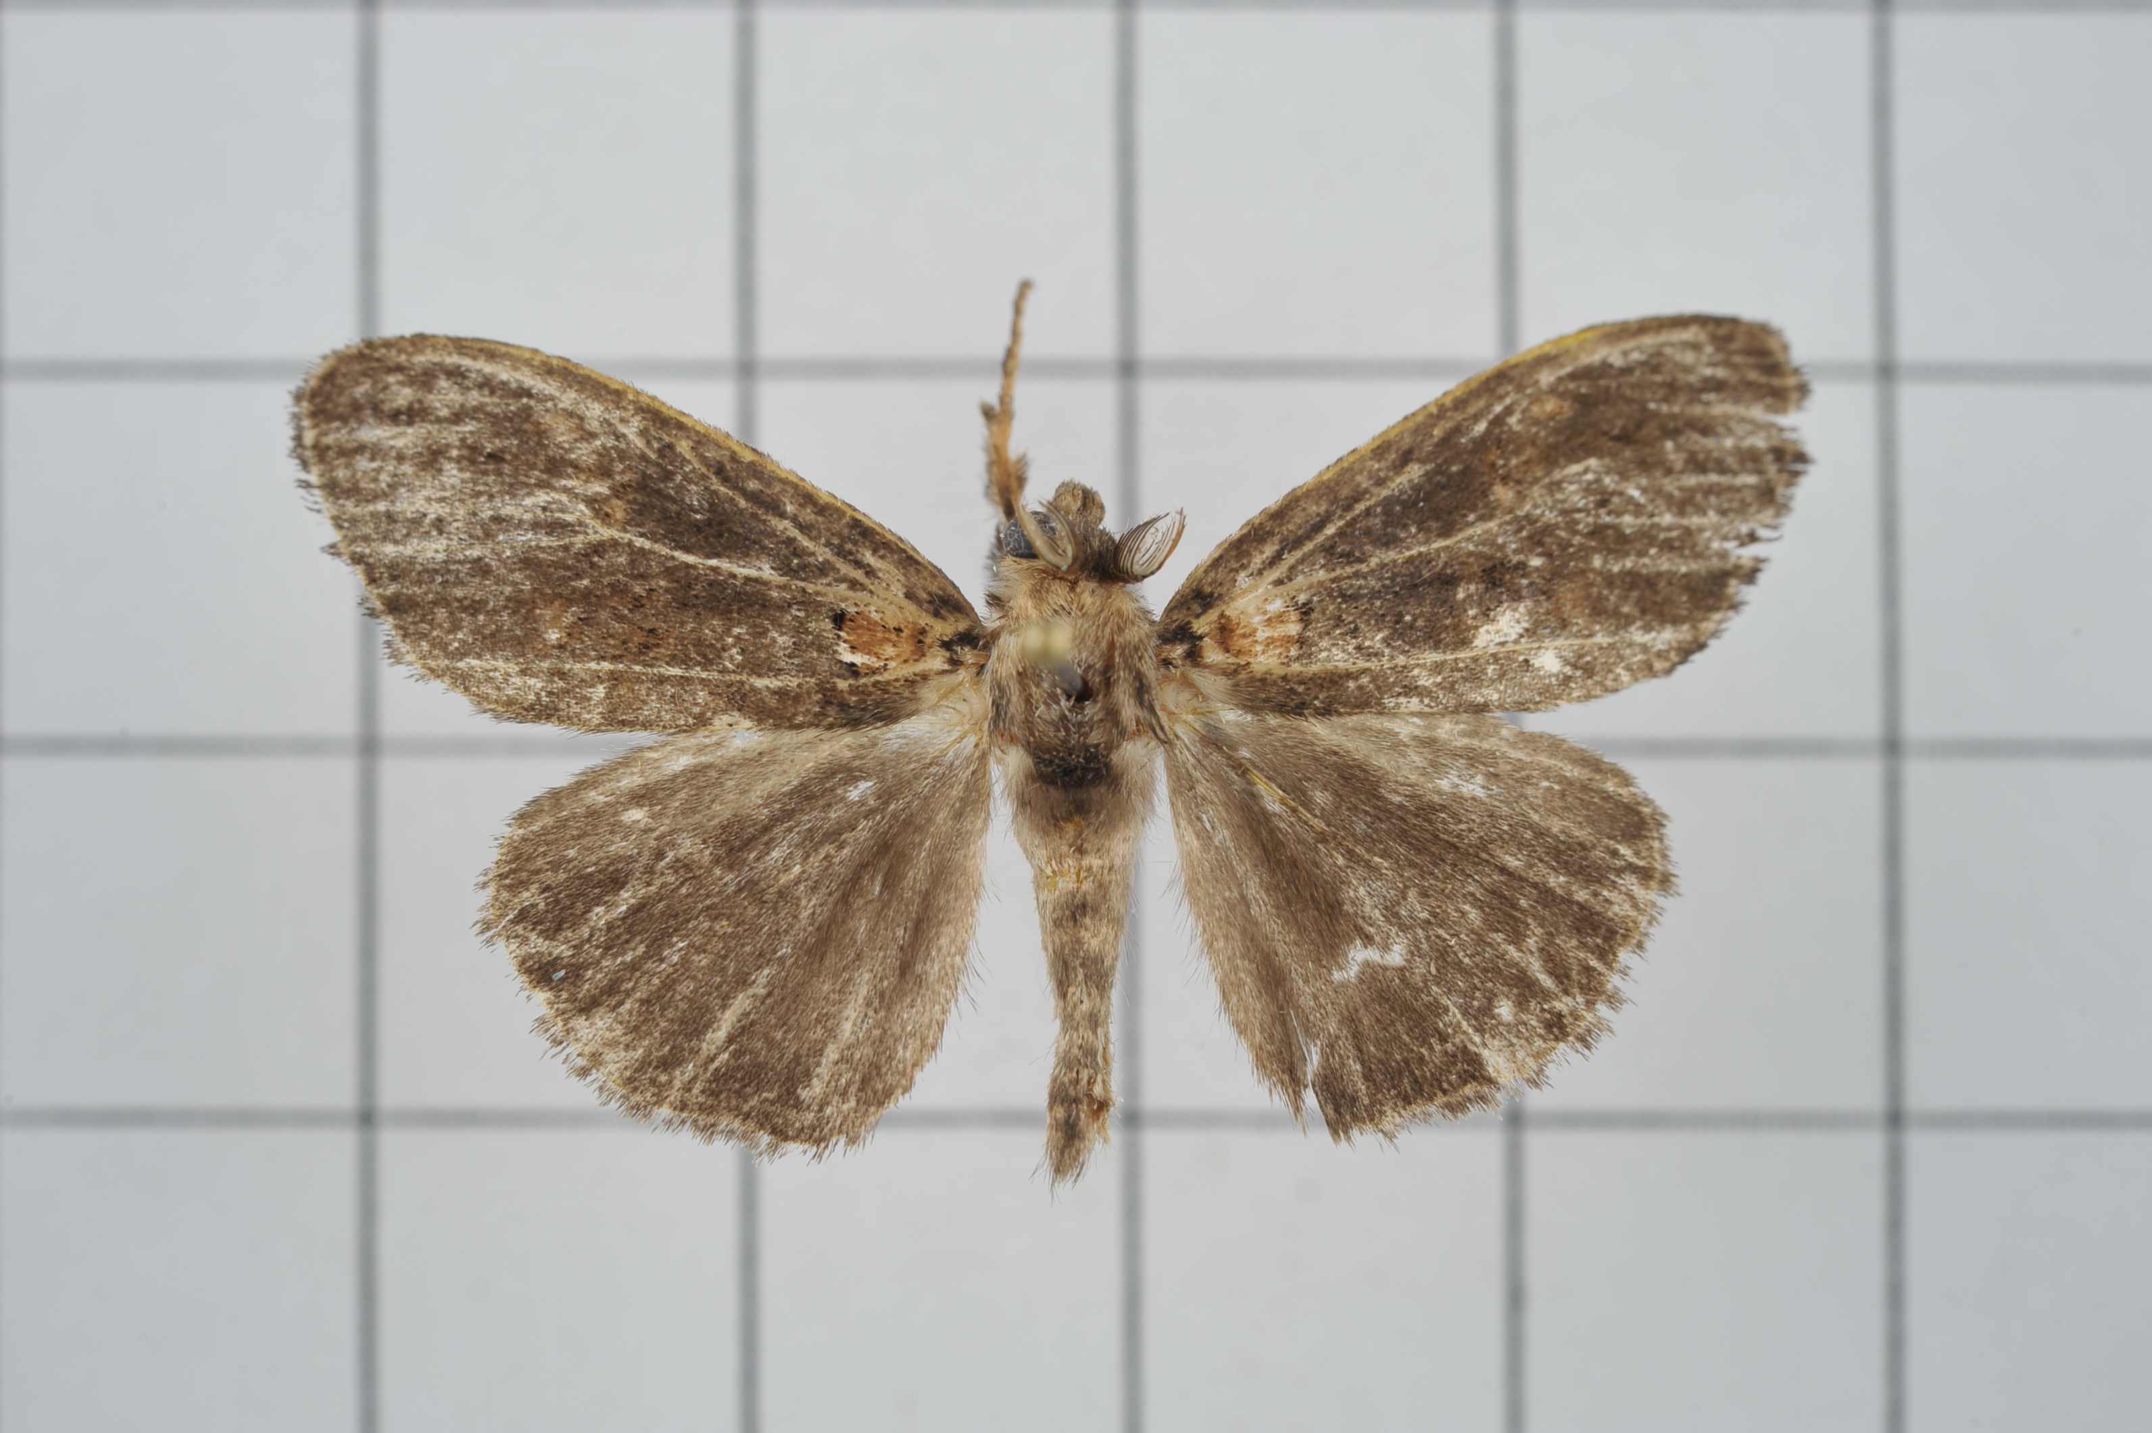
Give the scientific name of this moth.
Olene dudgeoni
